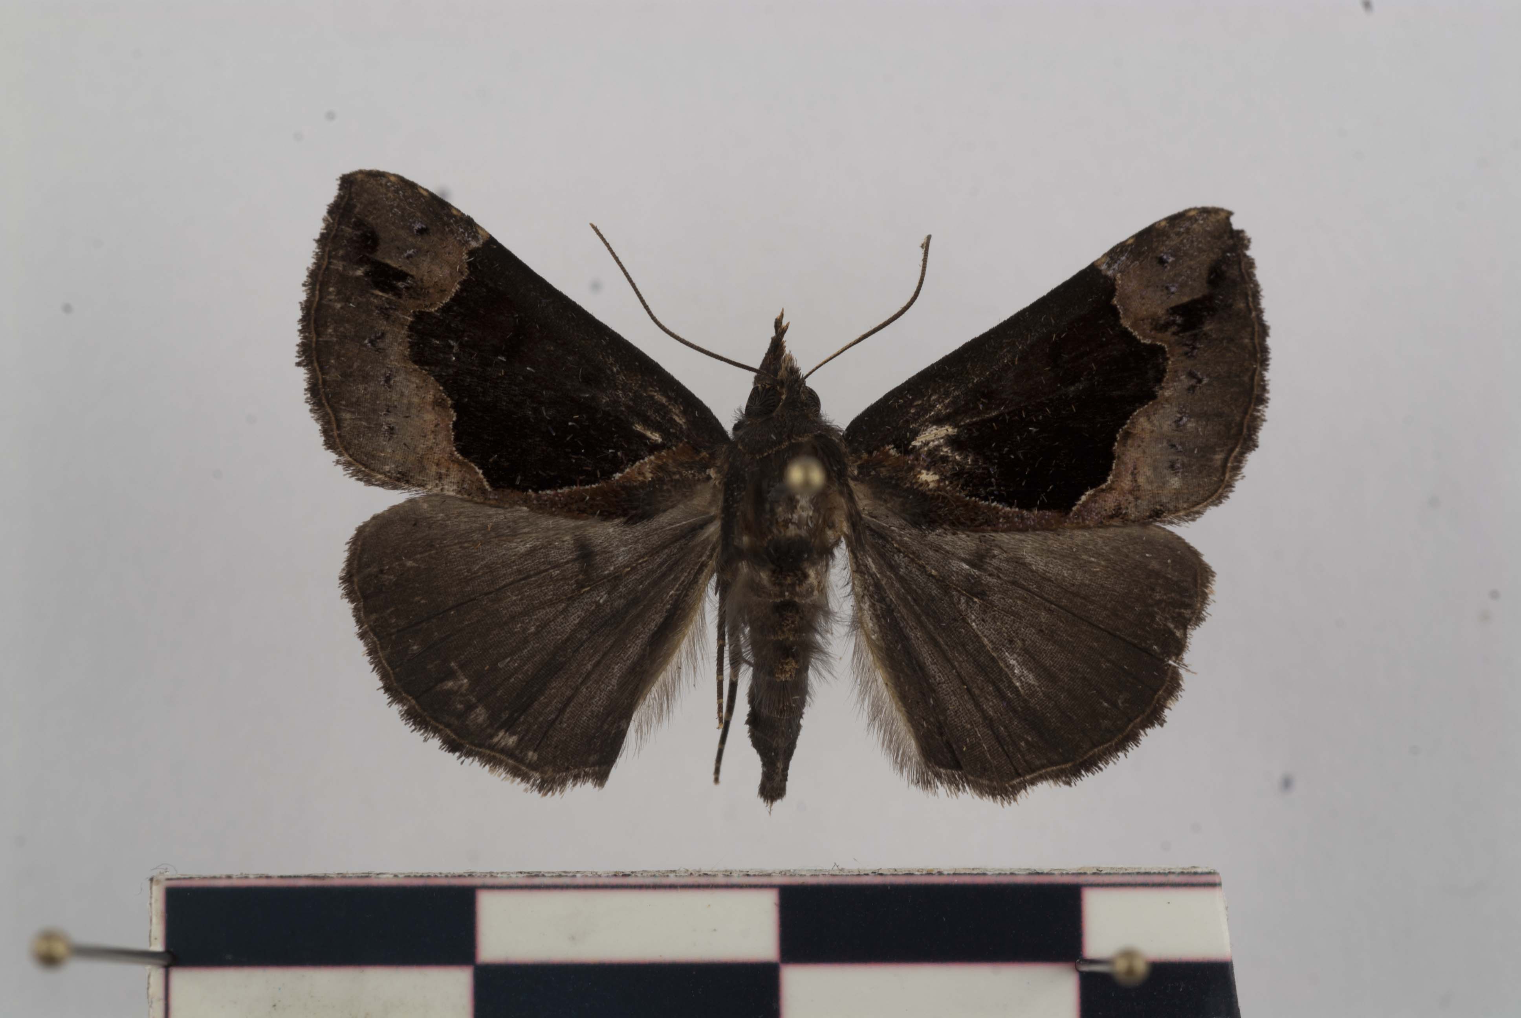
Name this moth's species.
Hypena taiwana
